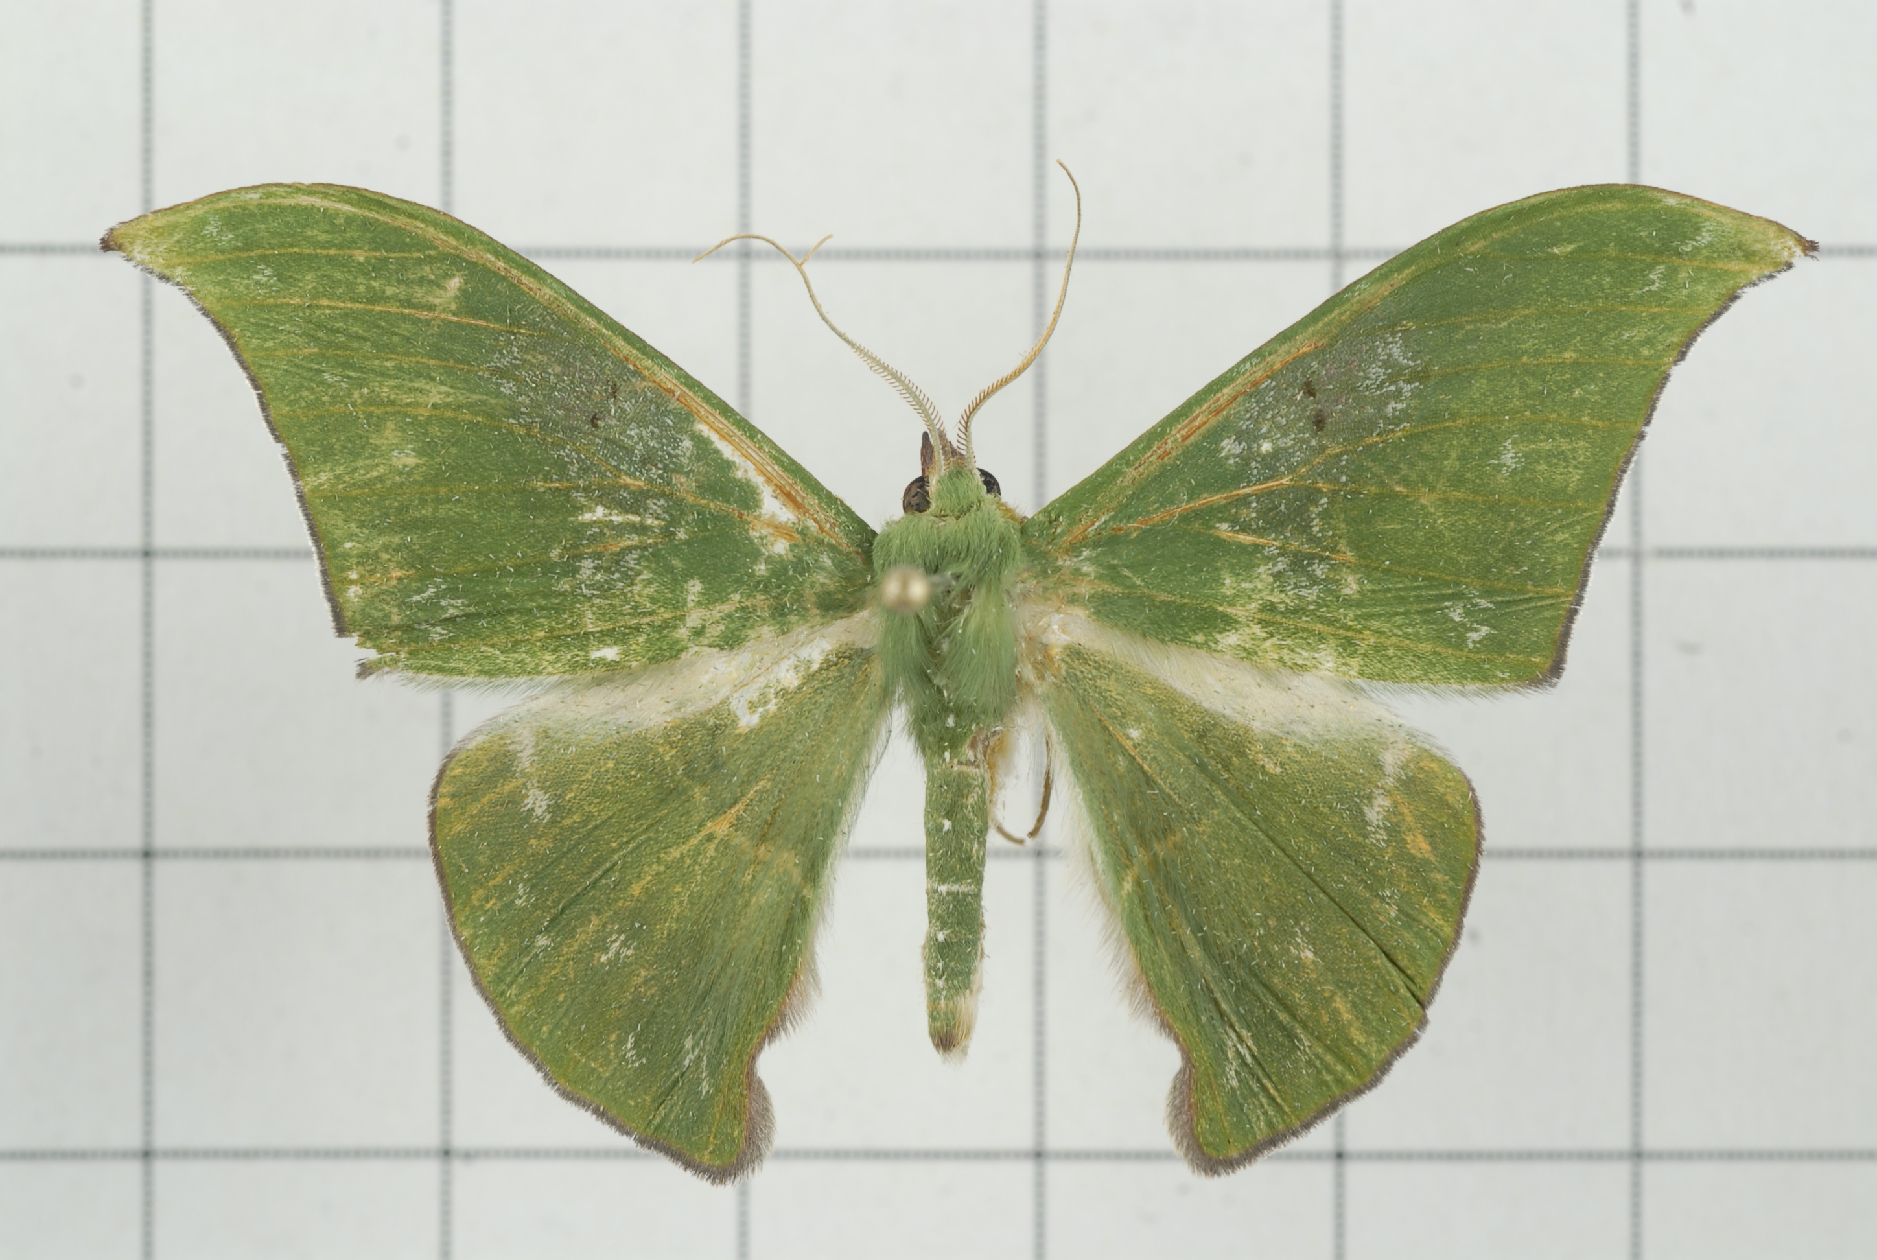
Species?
Tanaorhinus viridiluteata
